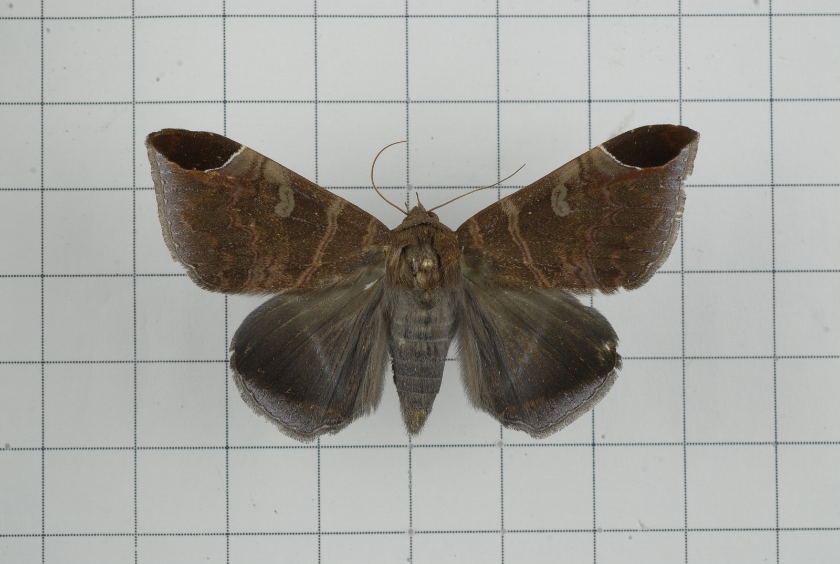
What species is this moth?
Pindara illibata
